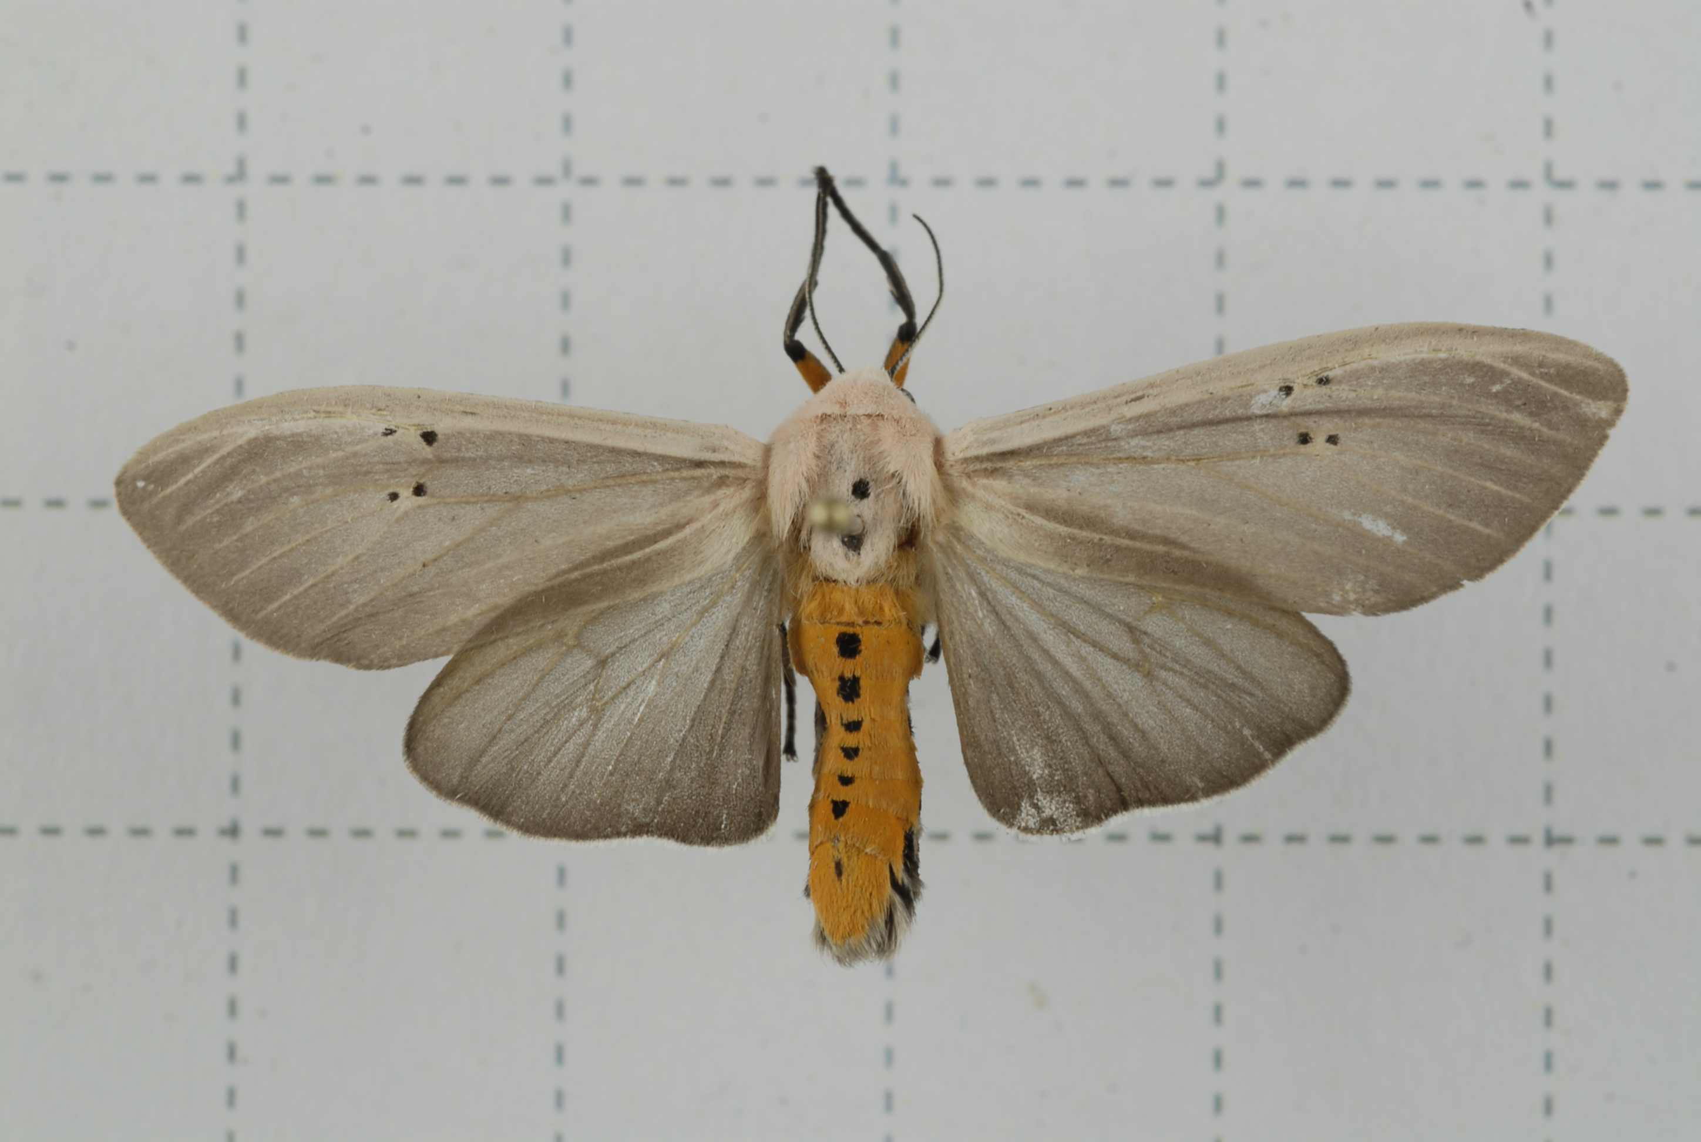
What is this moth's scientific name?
Creatonotos transiens koni
